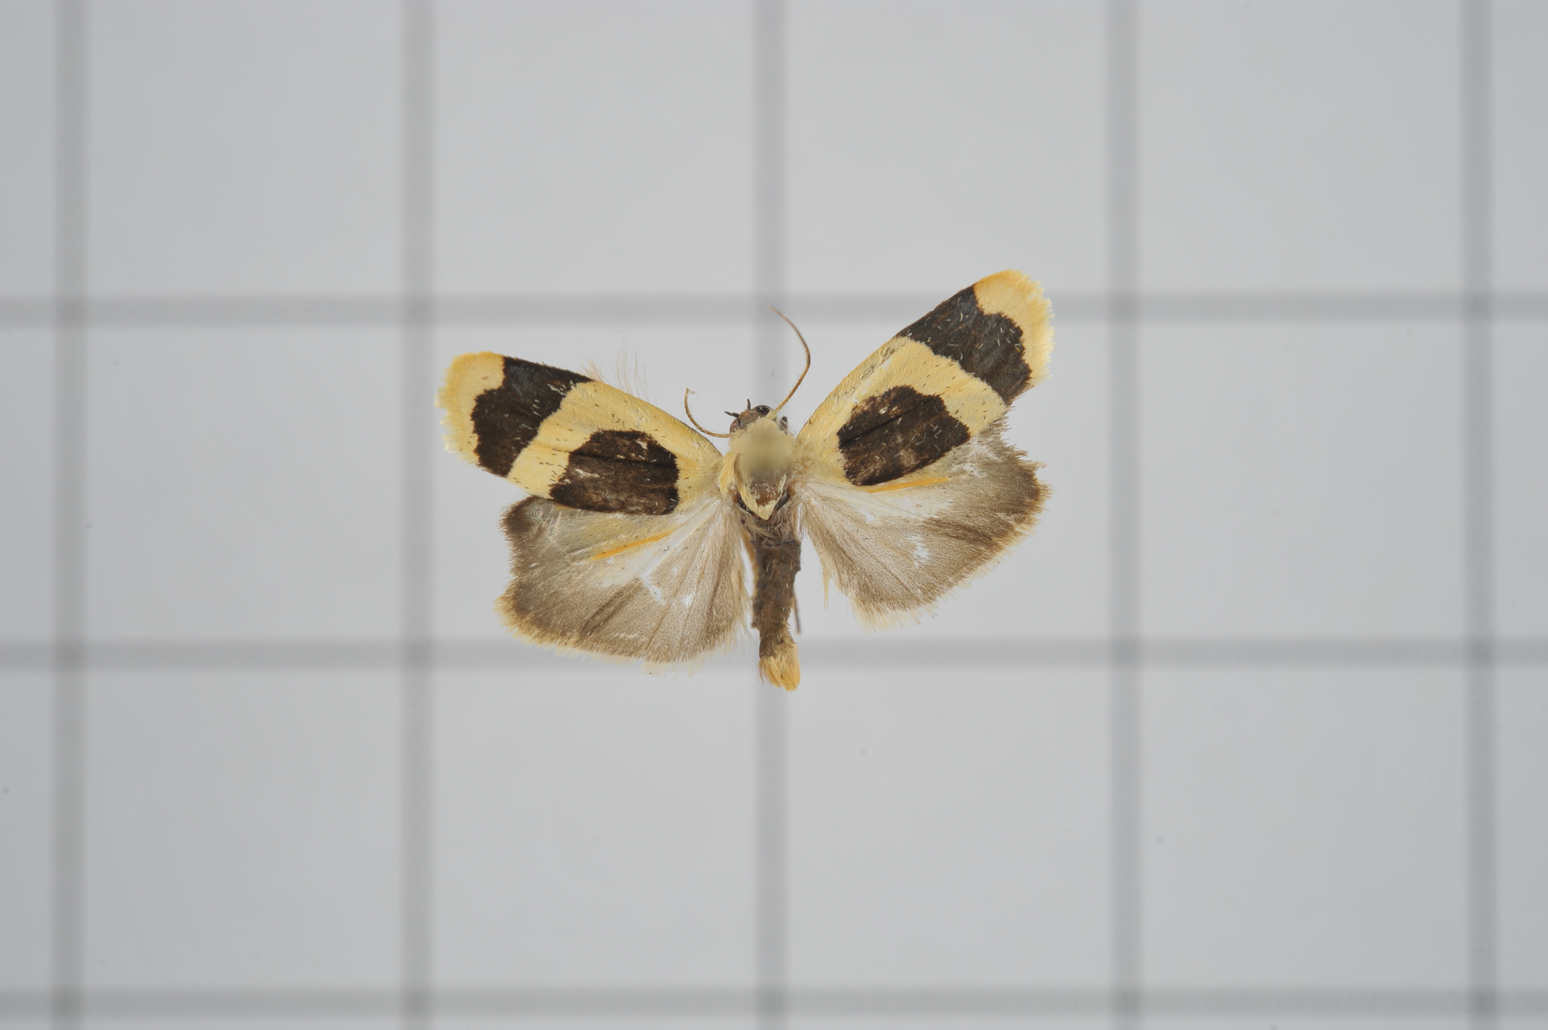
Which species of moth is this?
Garudinia taioana
